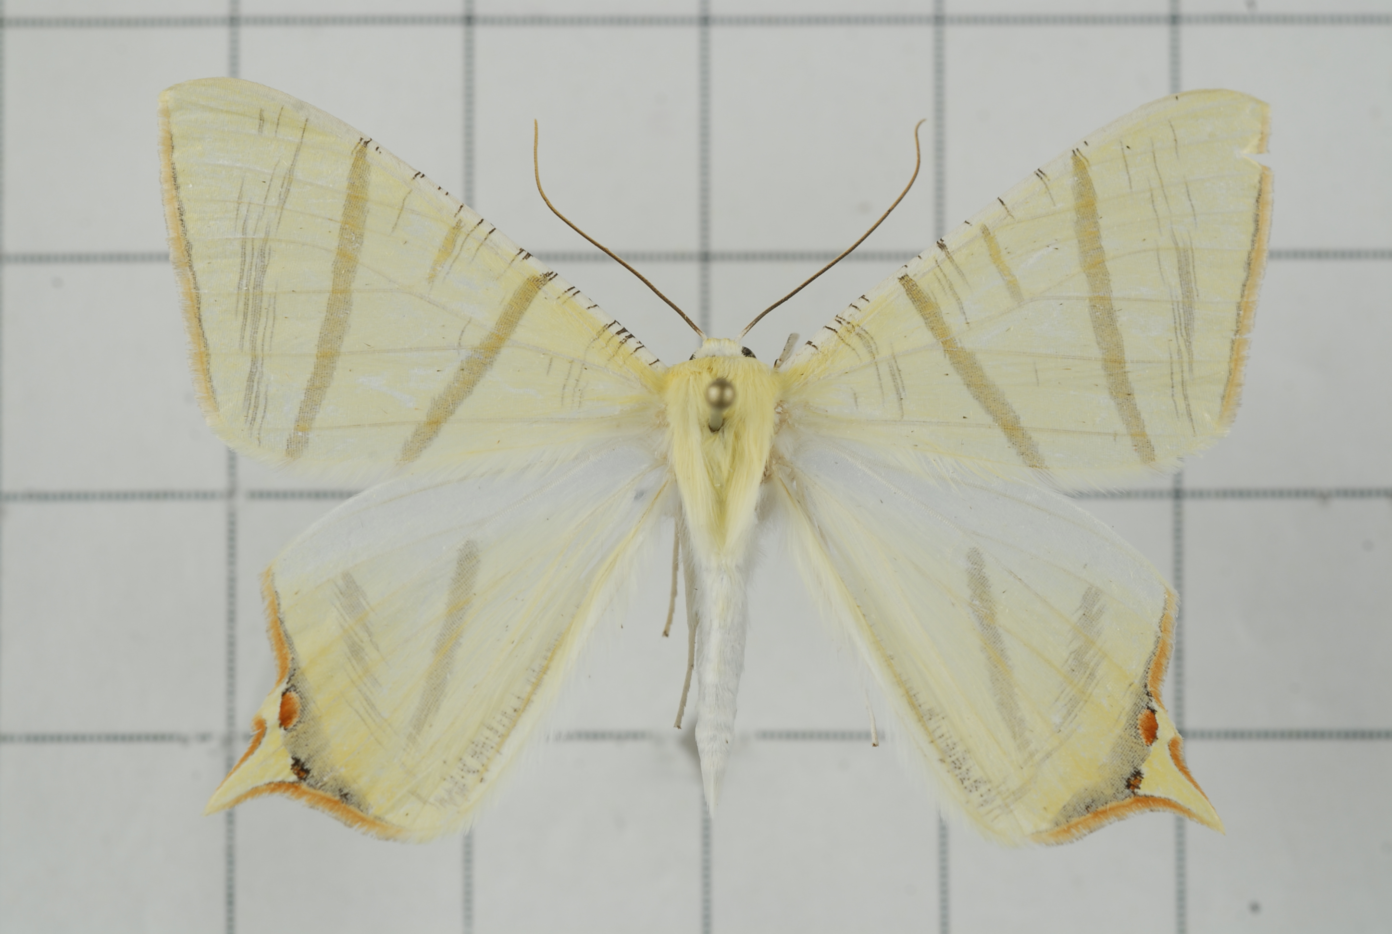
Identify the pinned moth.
Ourapteryx sciticaudaria
